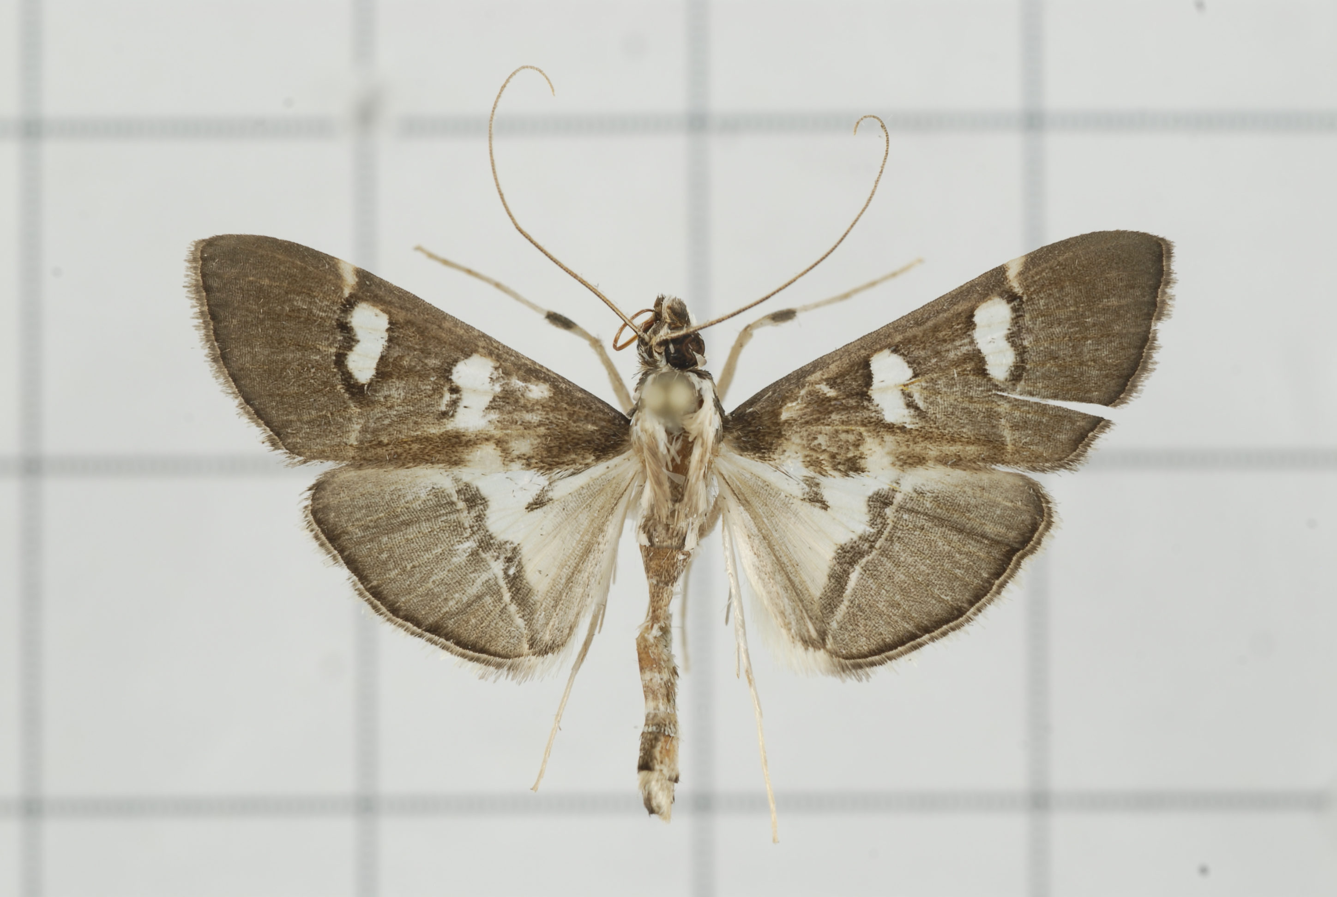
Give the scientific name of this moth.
Glyphodes crithealis
